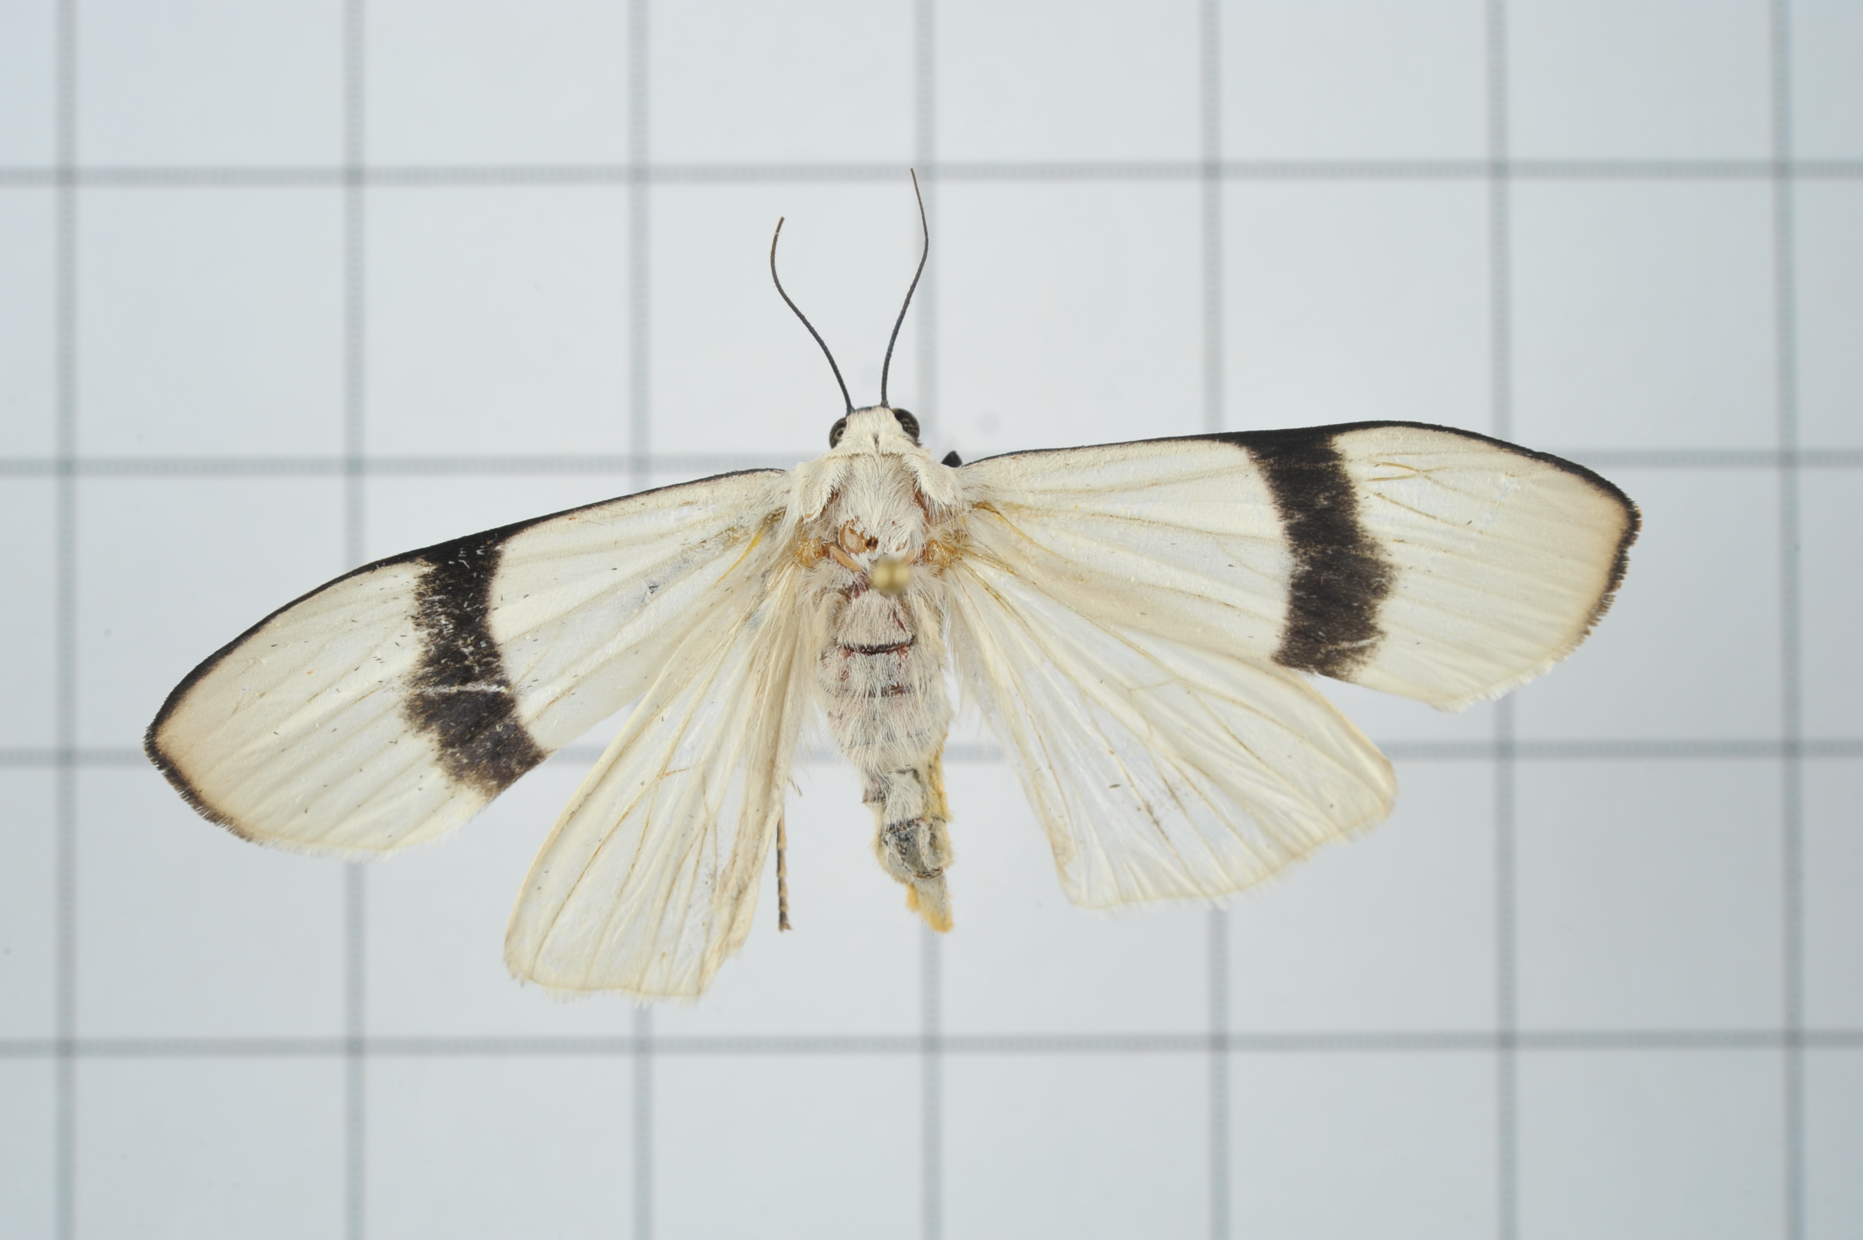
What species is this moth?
Vamuna alboluteora
